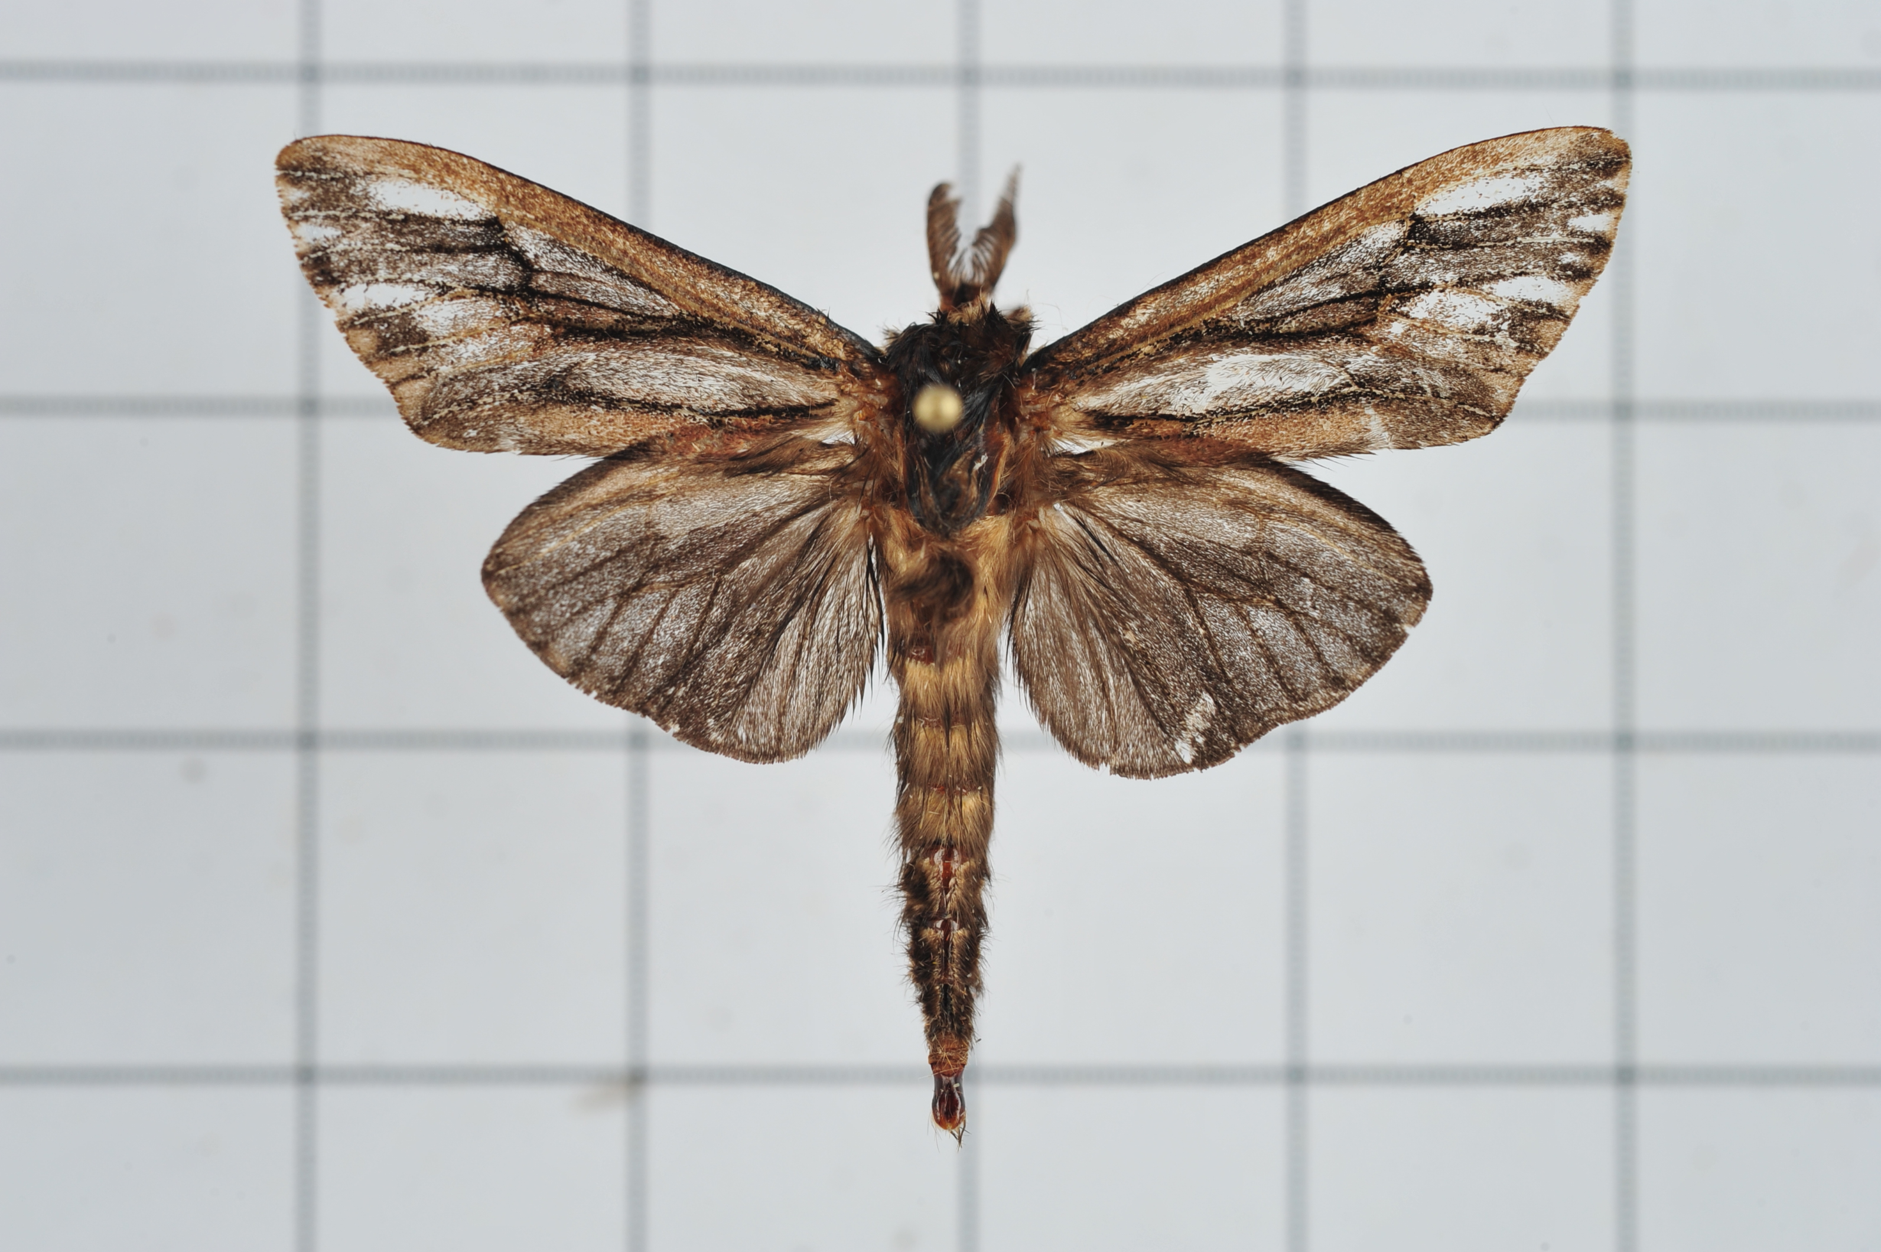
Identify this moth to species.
Eumeta variegata
